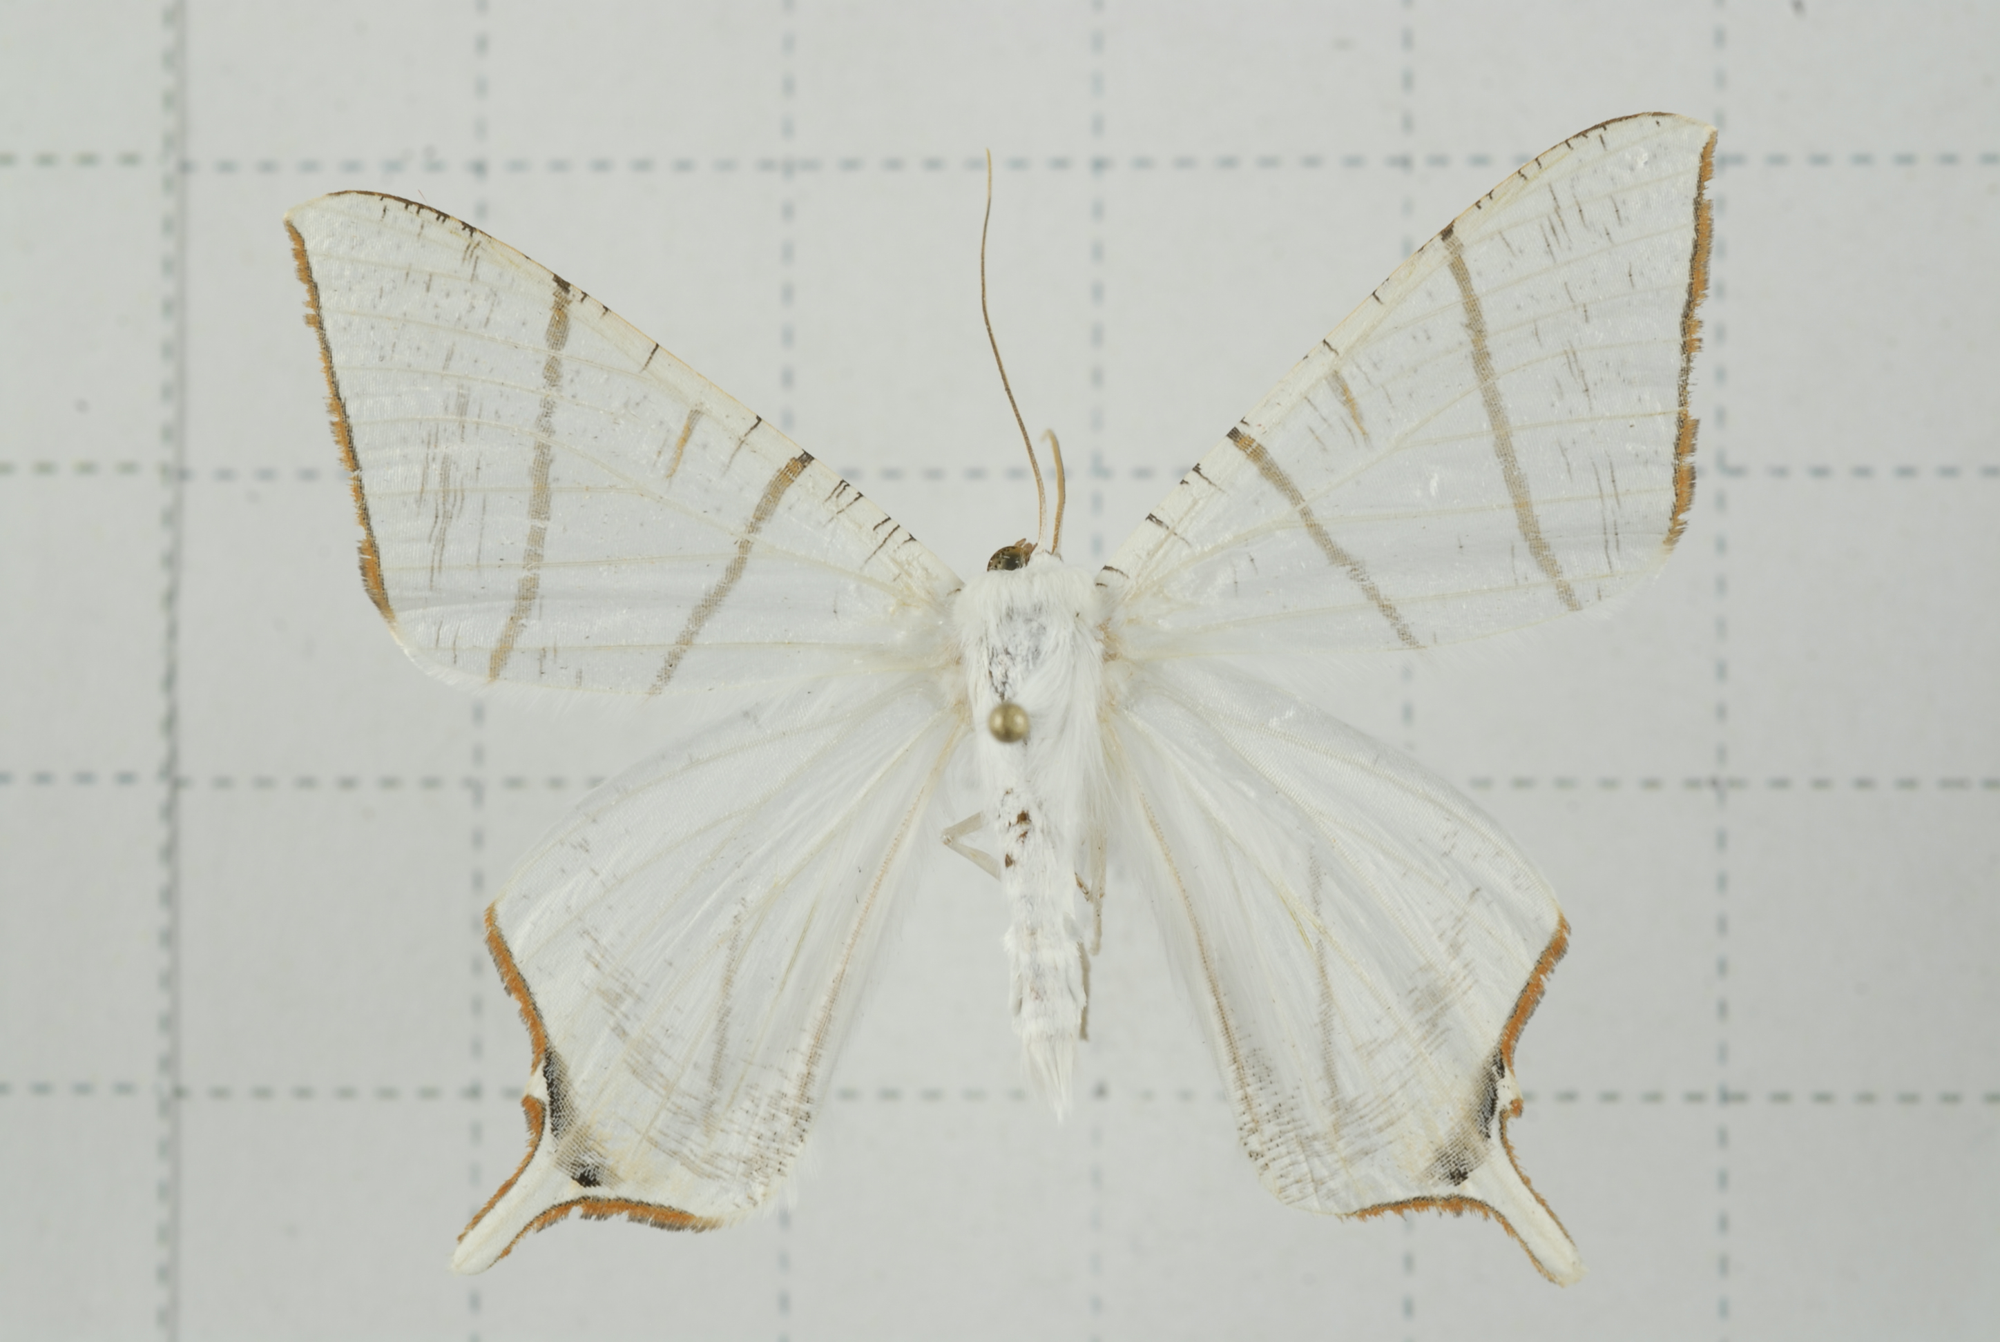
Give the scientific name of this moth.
Ourapteryx clara formosana
